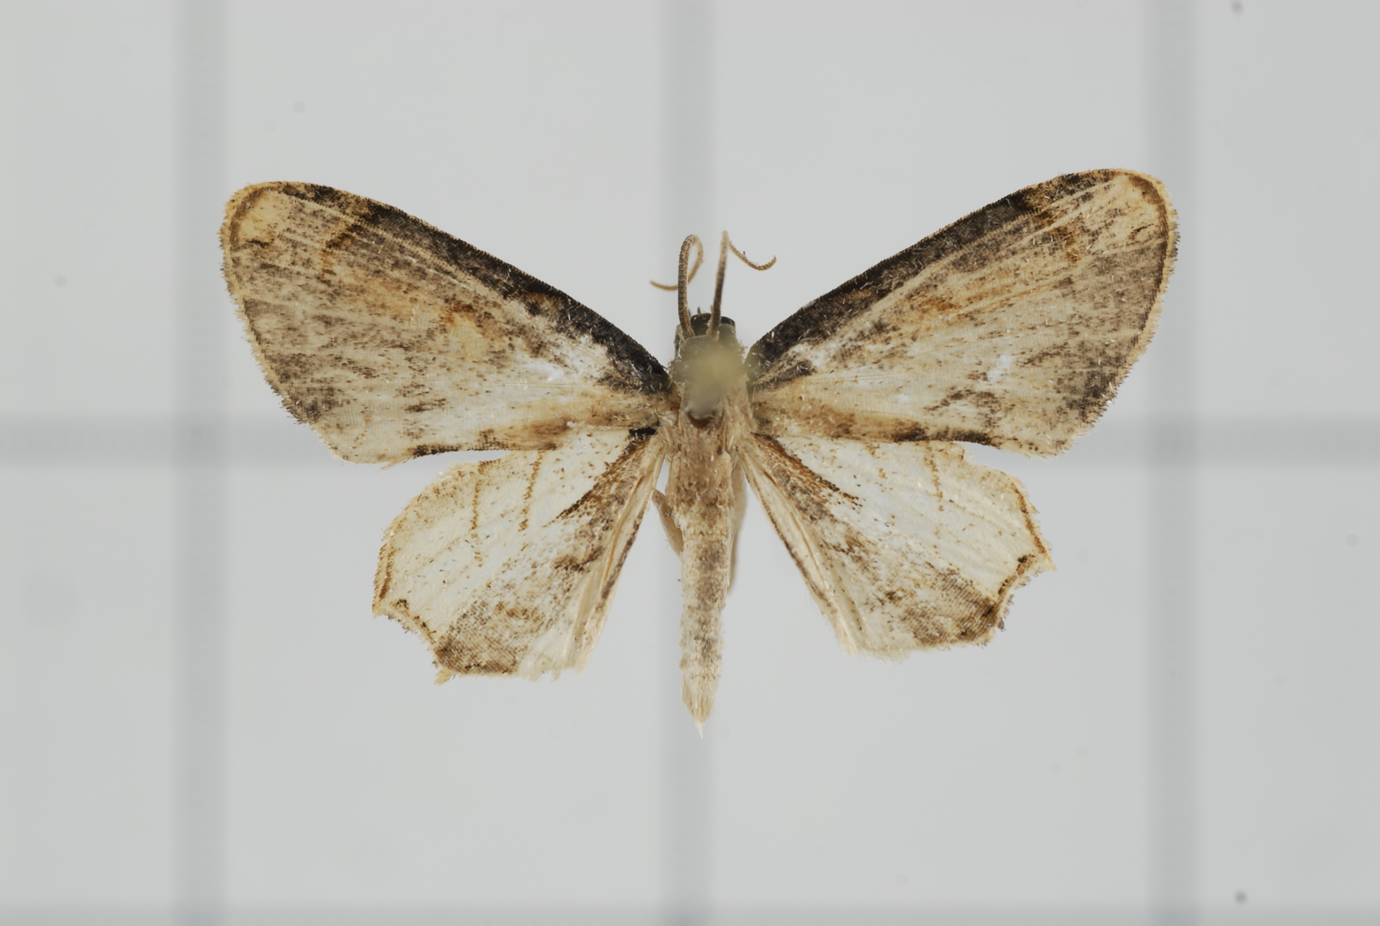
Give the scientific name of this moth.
Warreniplema fumicosta
